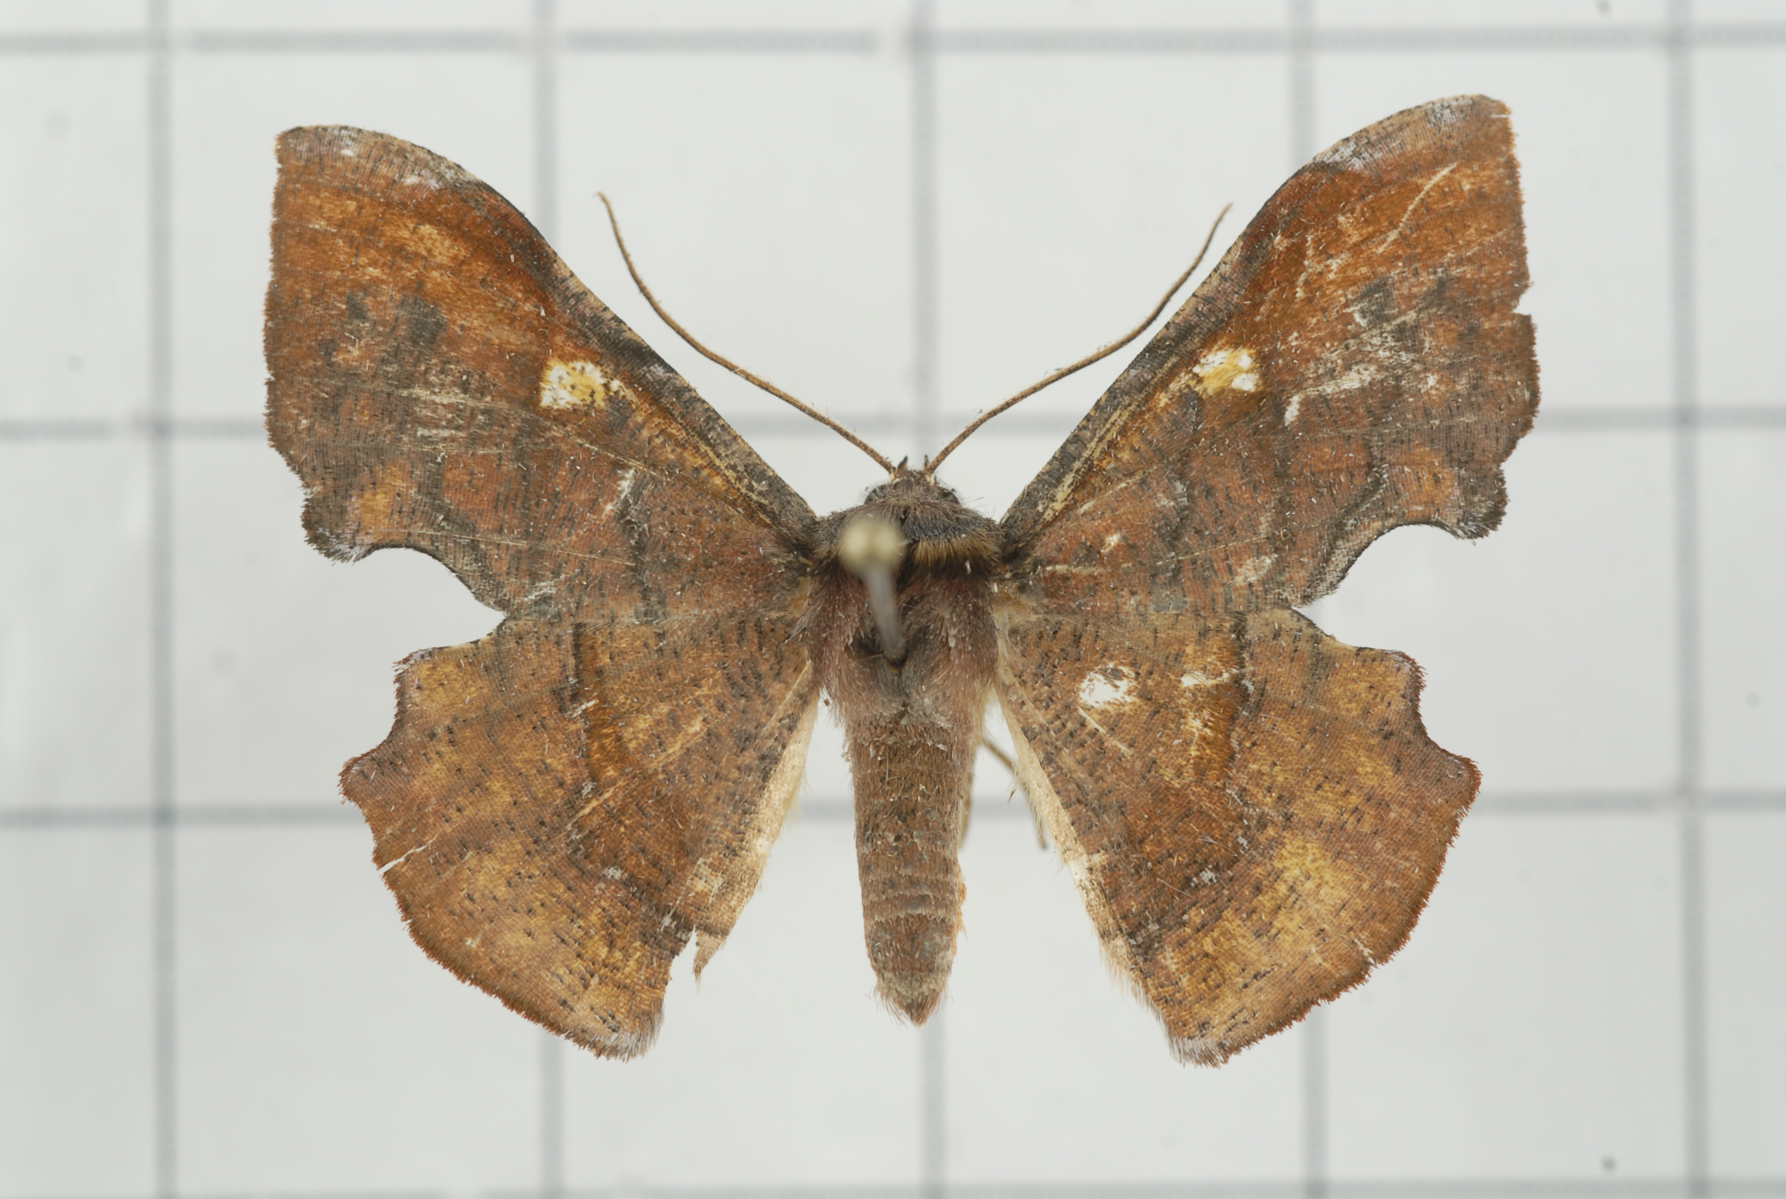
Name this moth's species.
Fascellina chromataria
